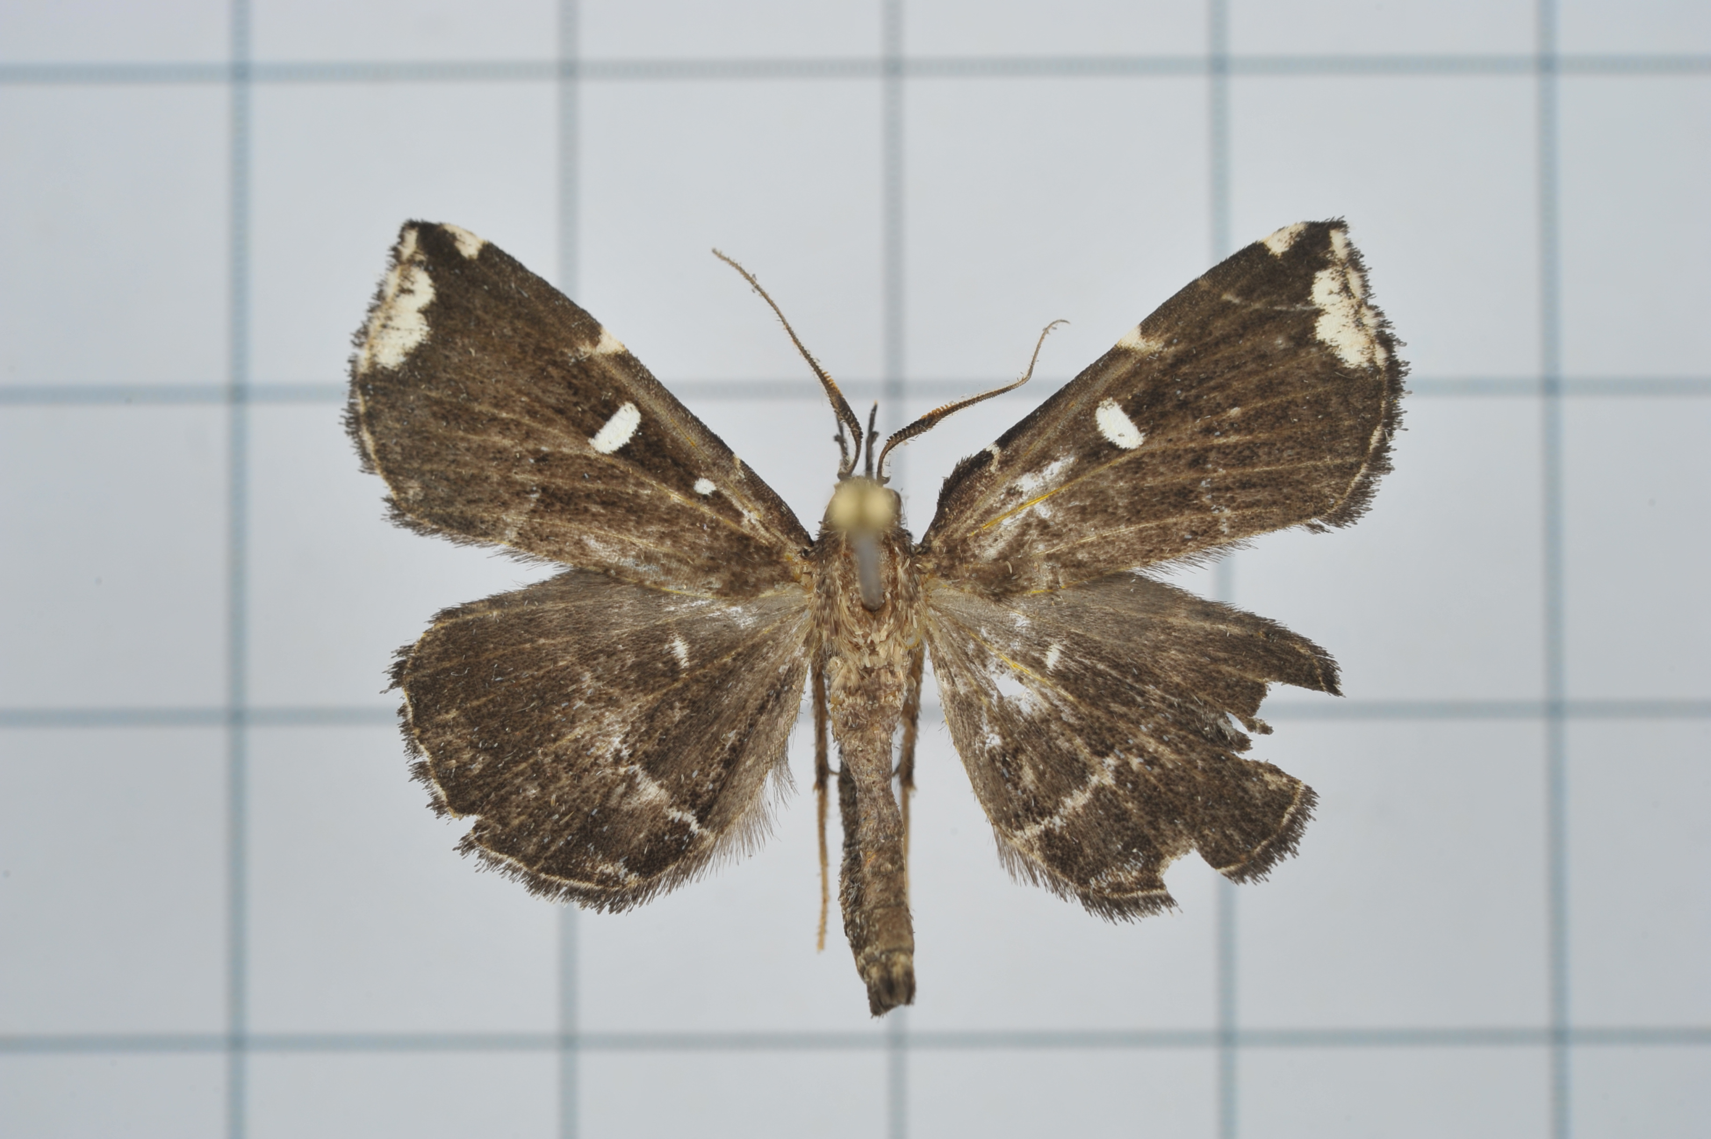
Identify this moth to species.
Adrapsa simplex
